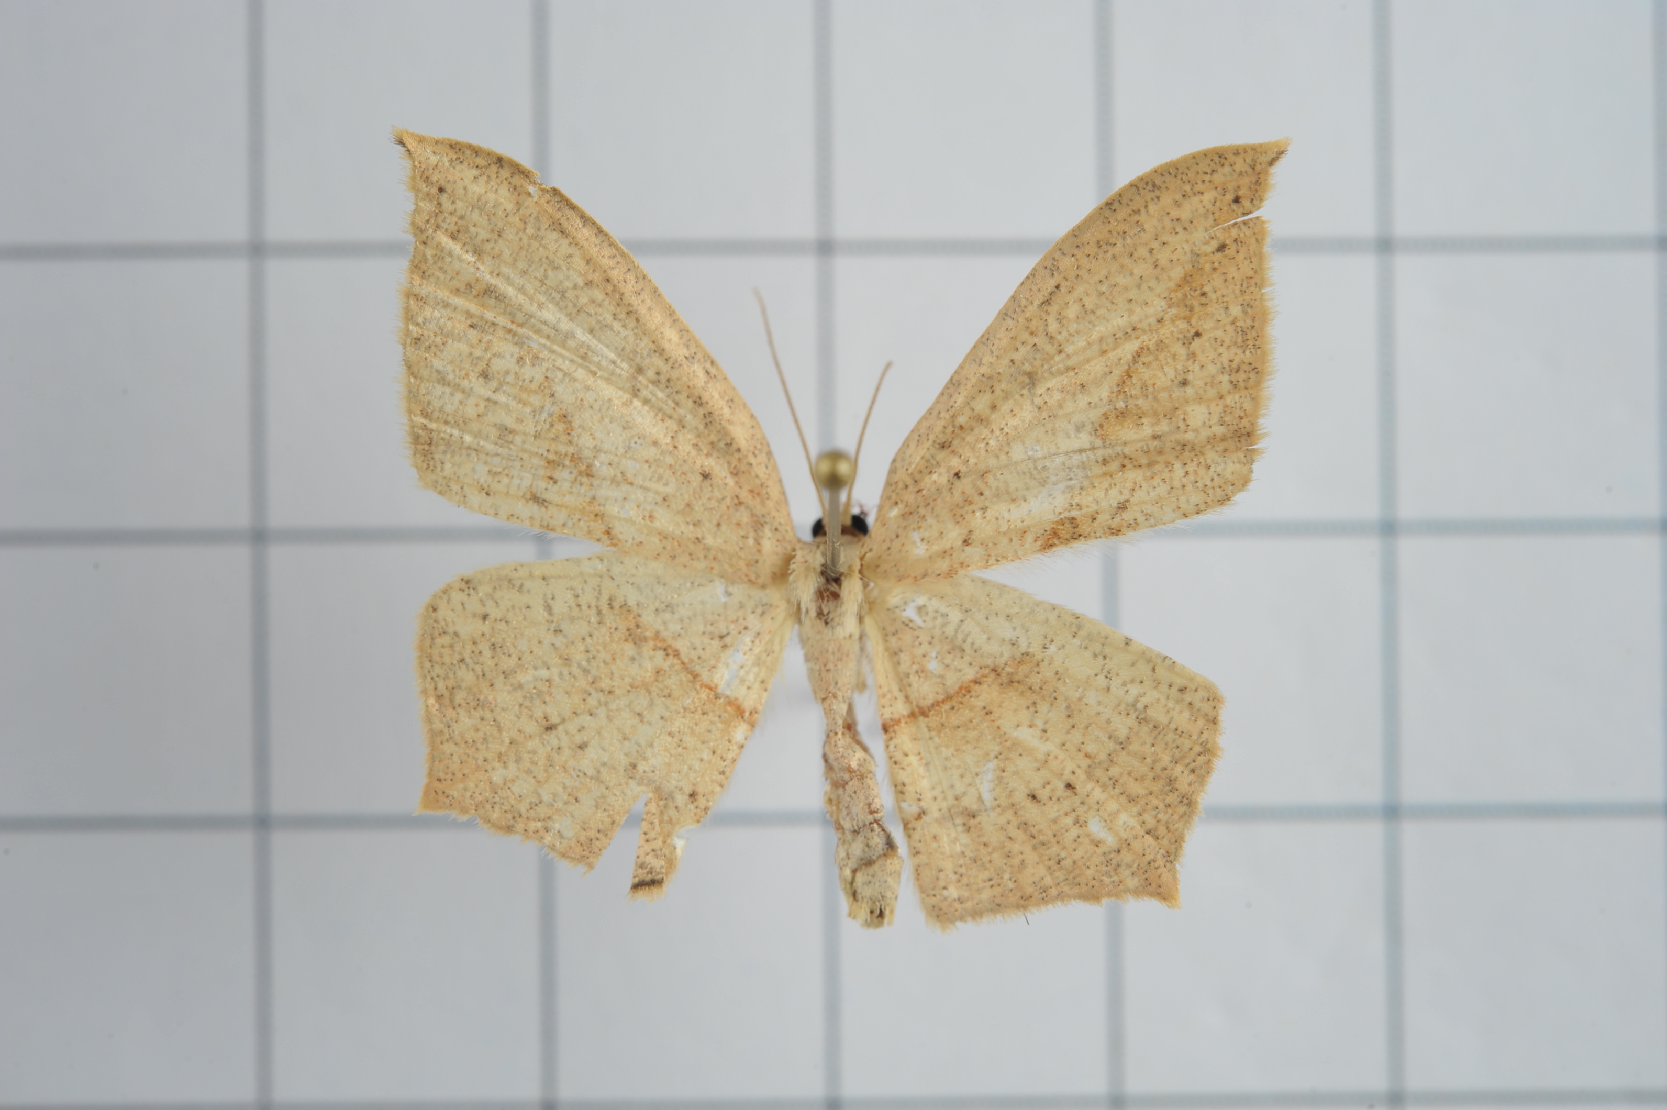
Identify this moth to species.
Timandra stueningi
